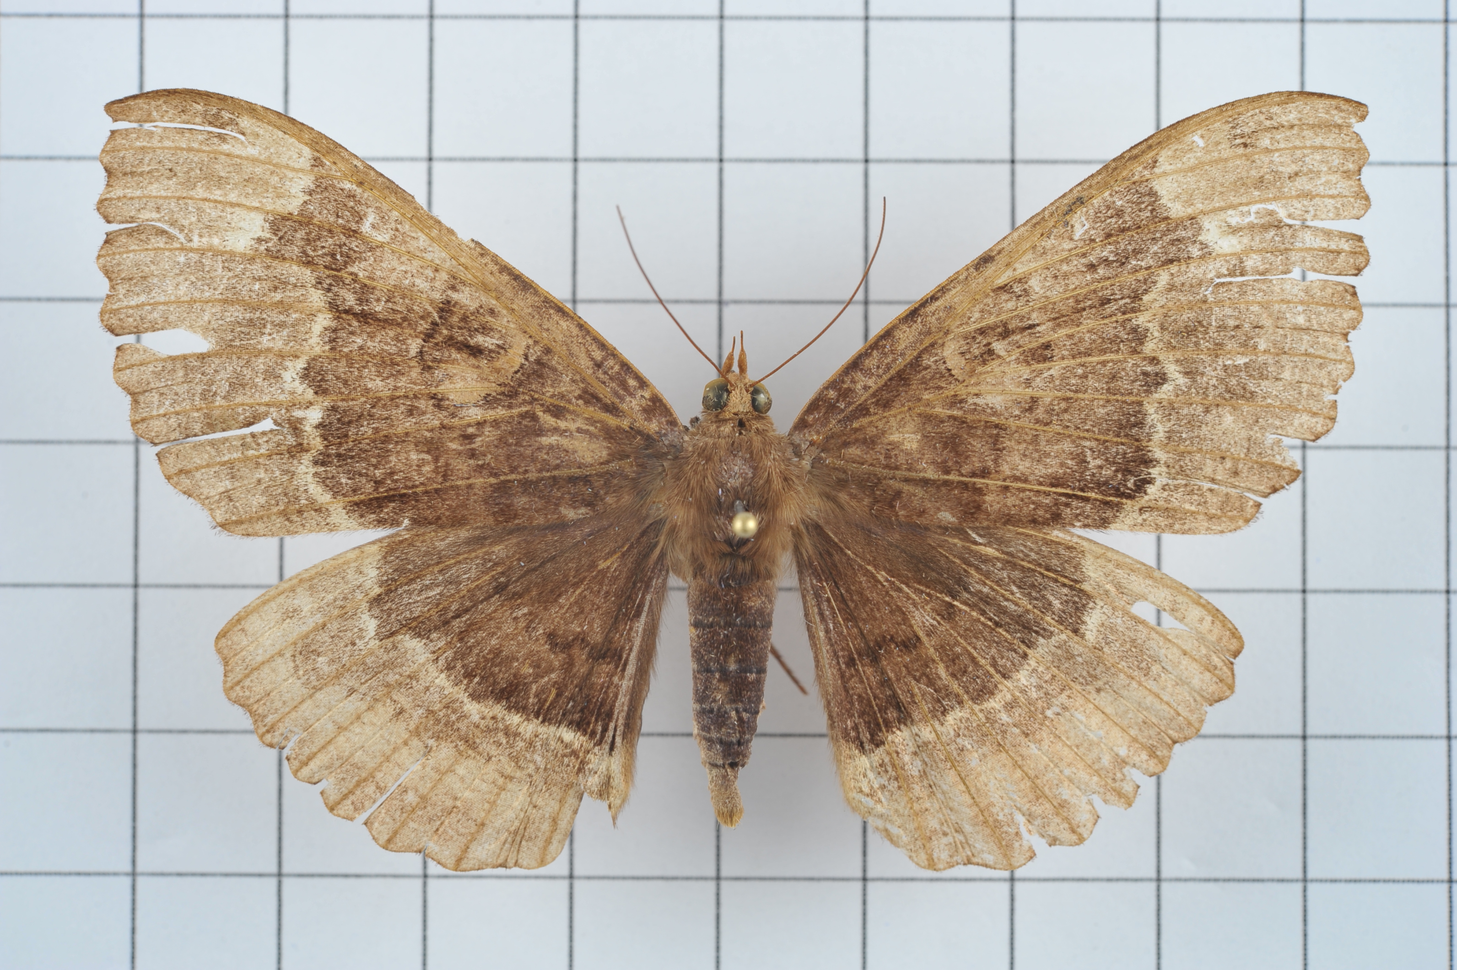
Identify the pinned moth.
Erebus caprimulgus caprimulgus
